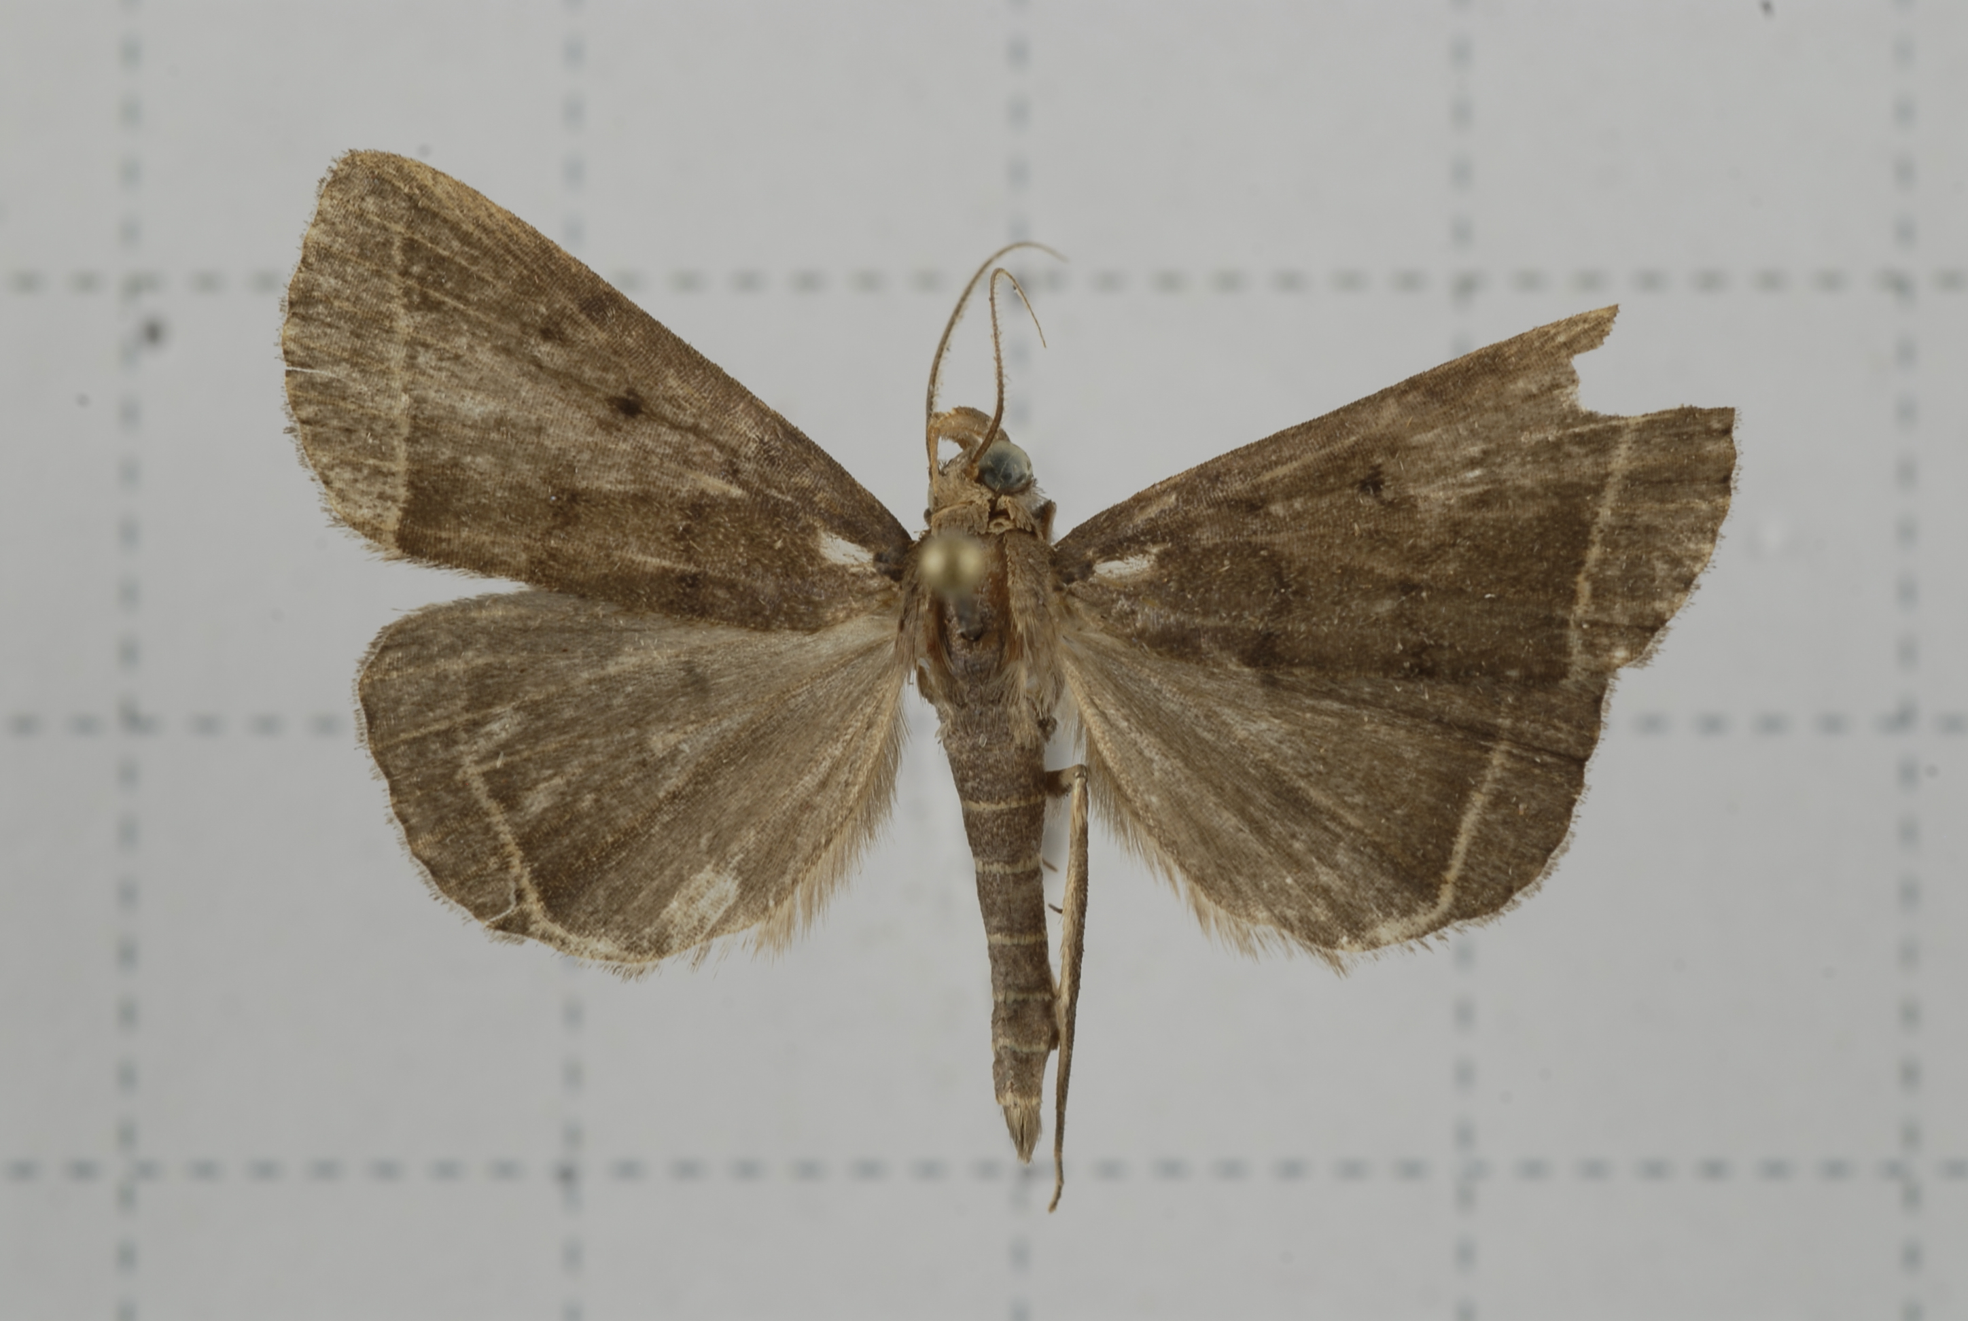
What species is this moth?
Simplicia simplicissima
